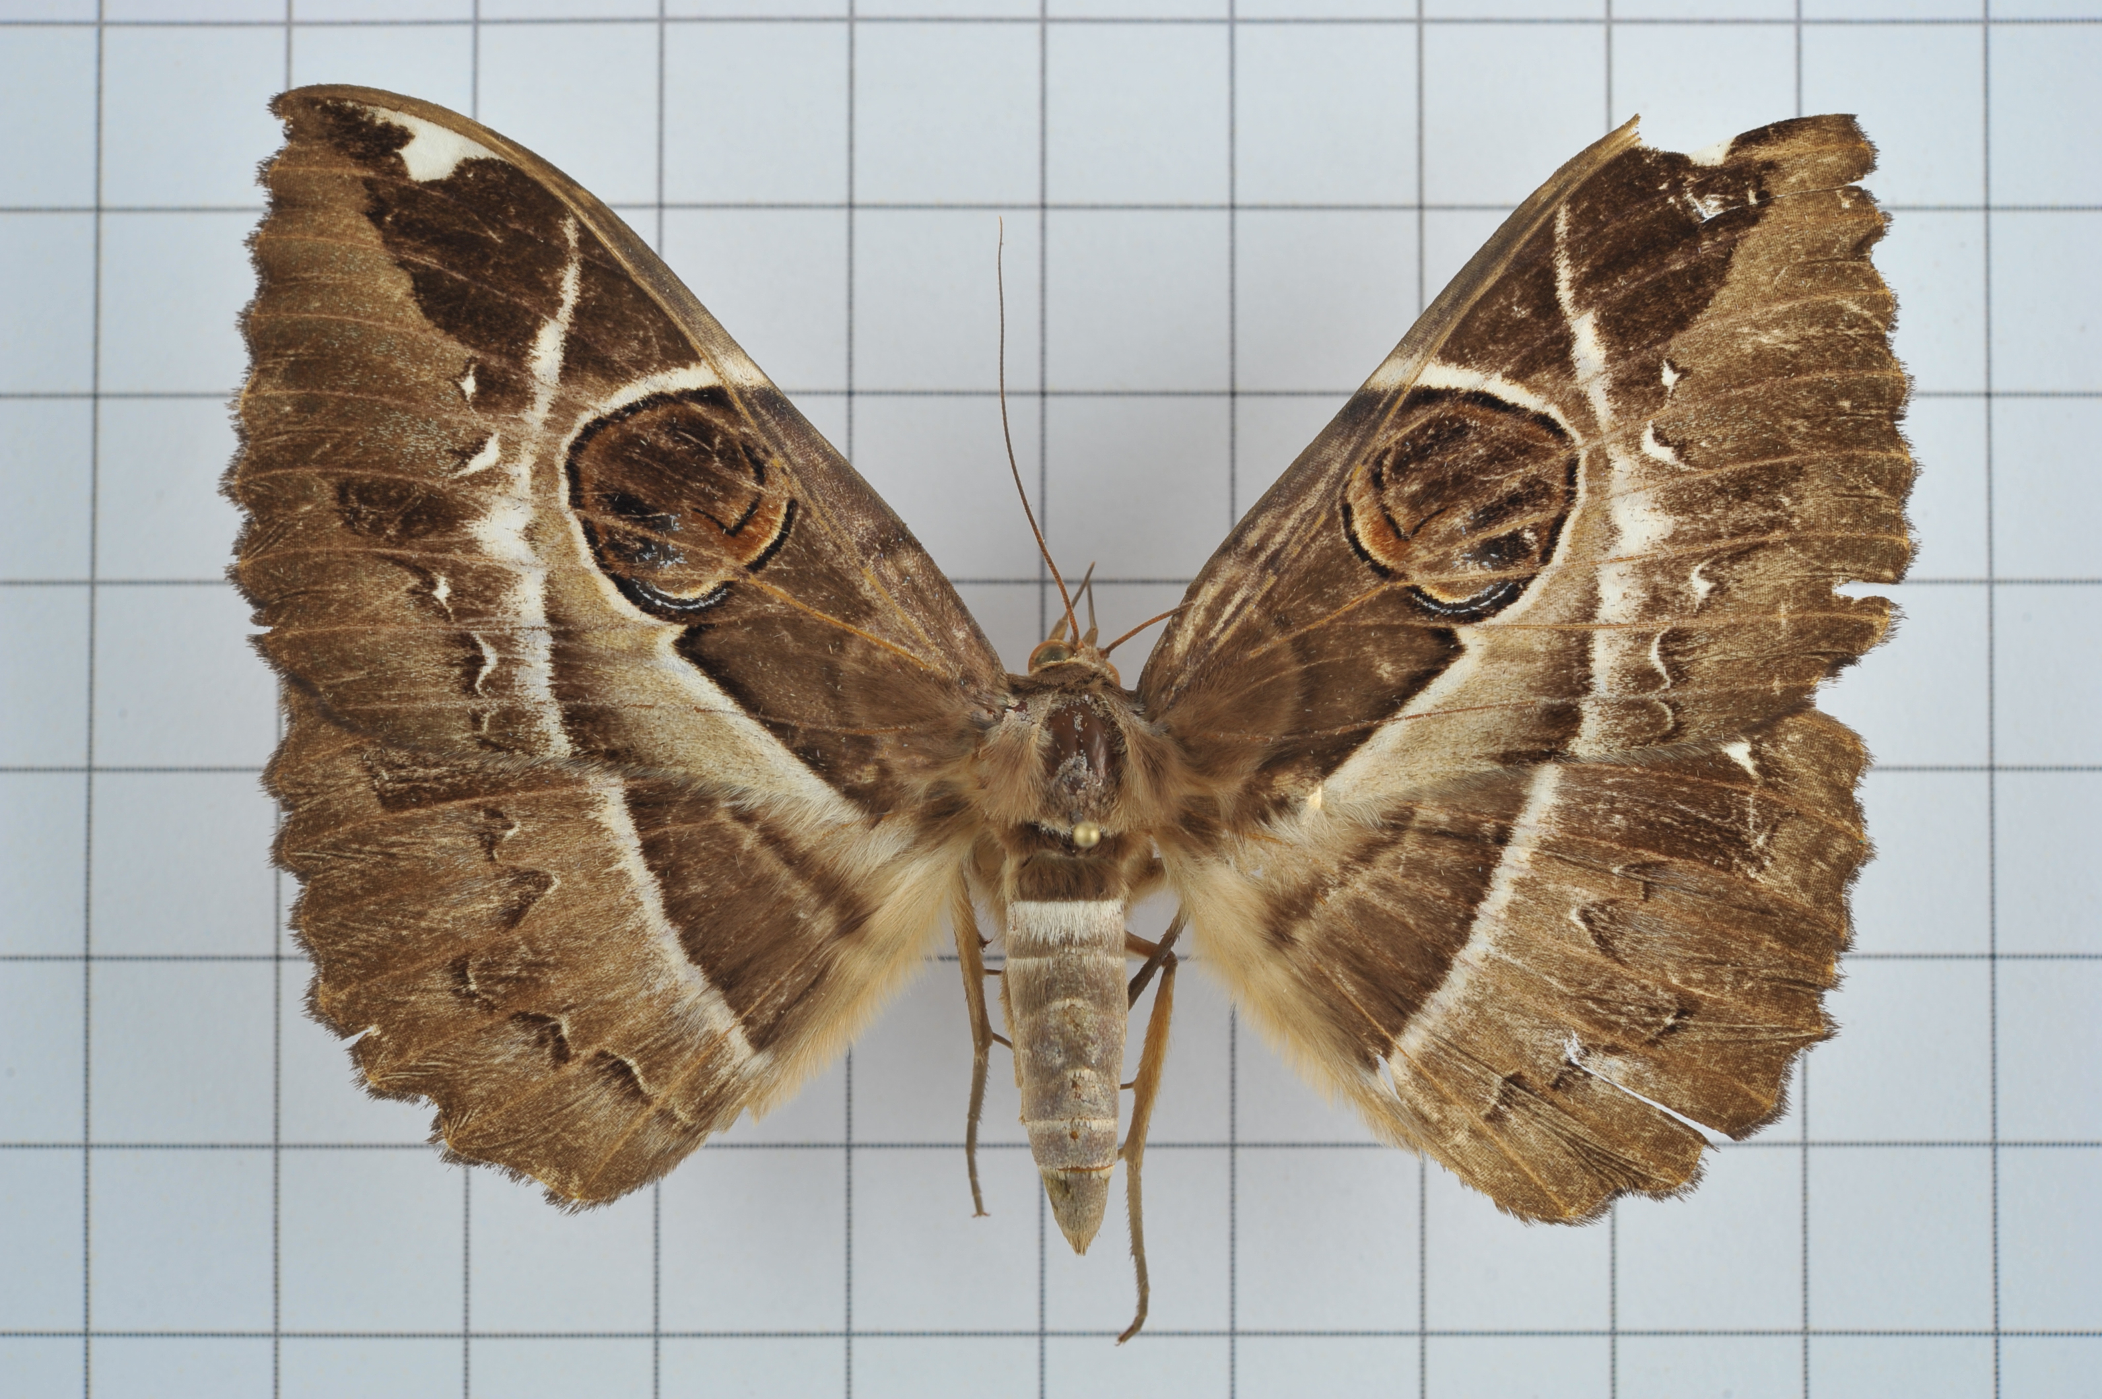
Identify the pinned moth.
Erebus ephesperis
